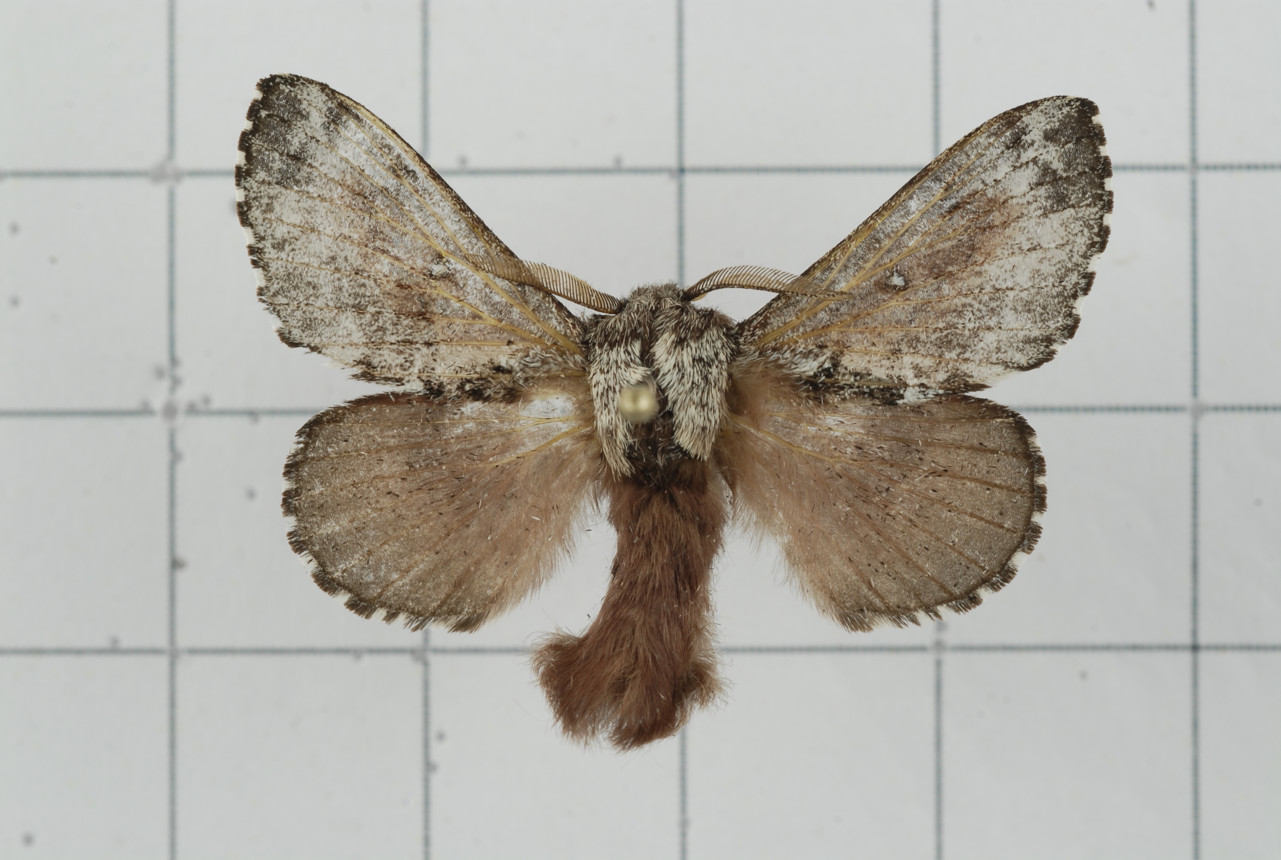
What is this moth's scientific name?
Cosmotriche discitincta discitincta
